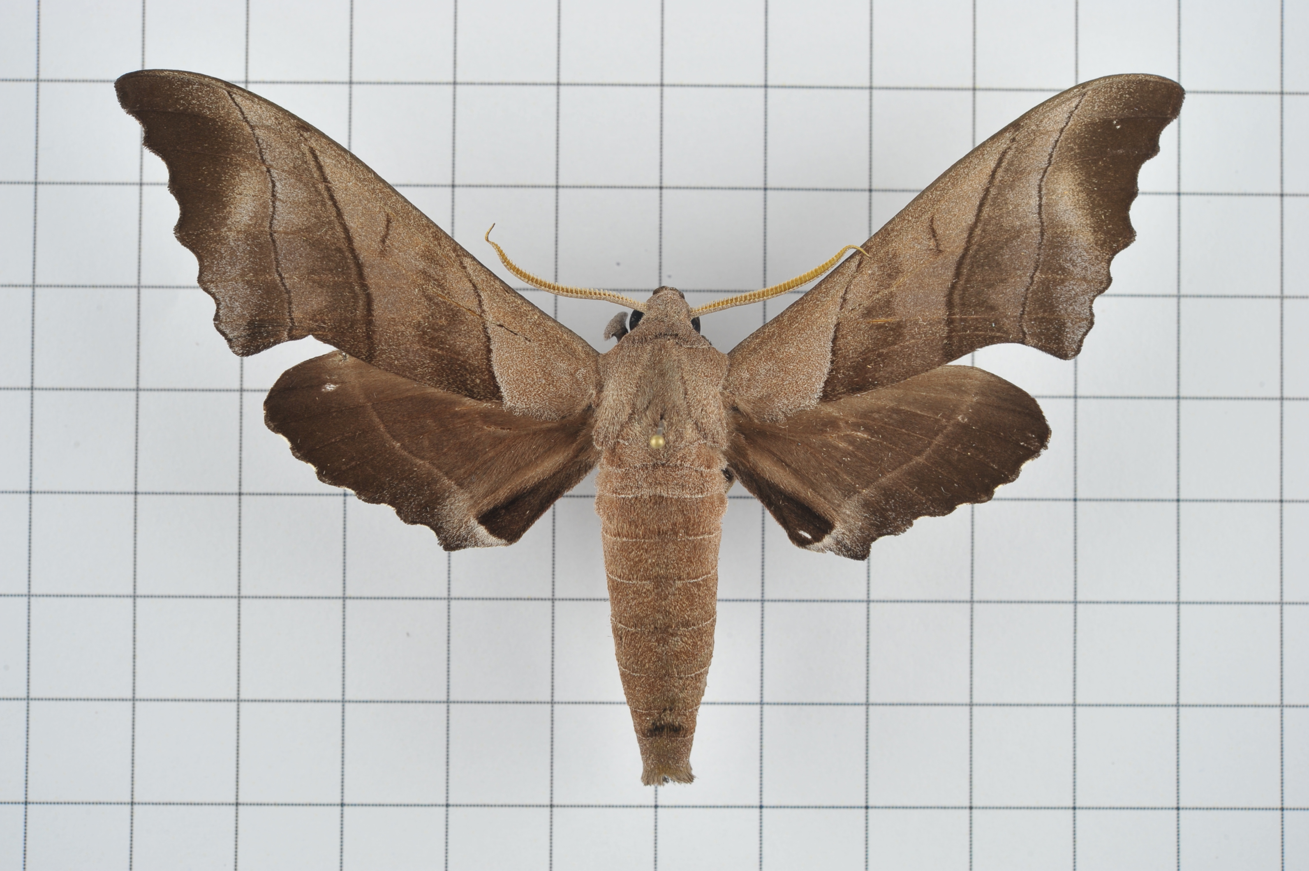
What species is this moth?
Polyptychus chinensis chinensis
